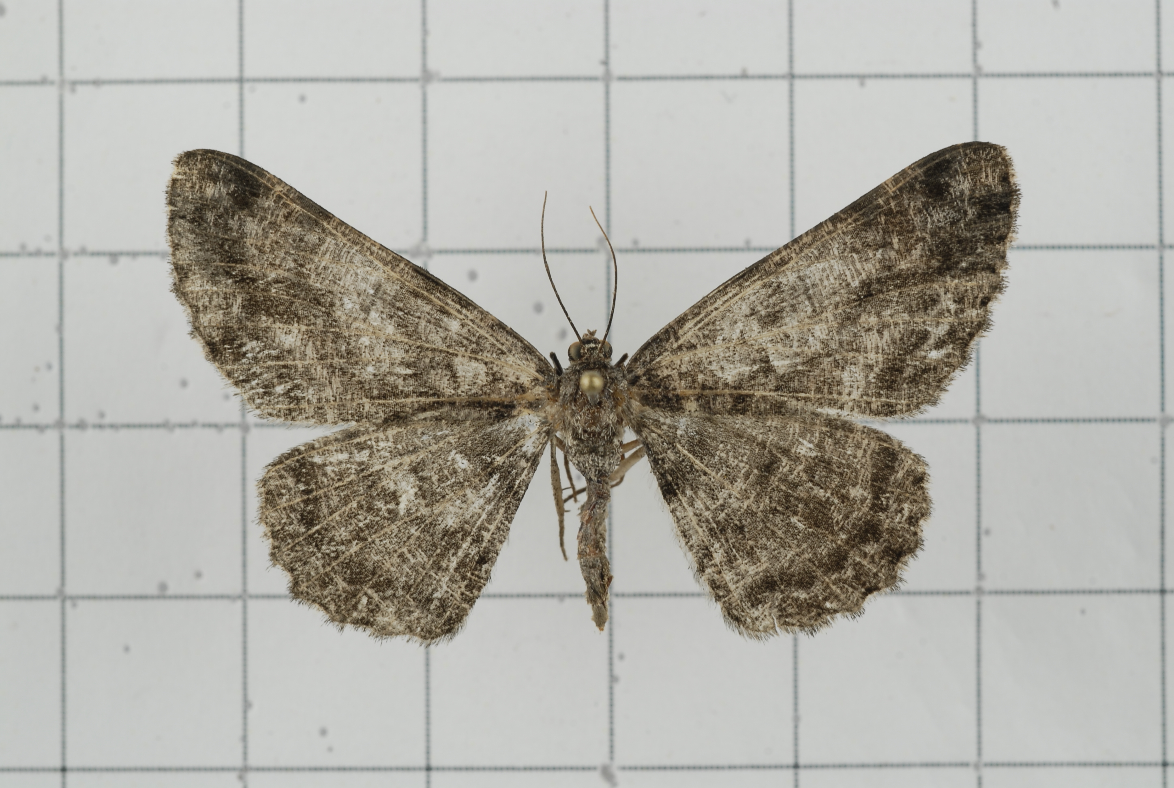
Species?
Hypomecis roboraria amplaria
